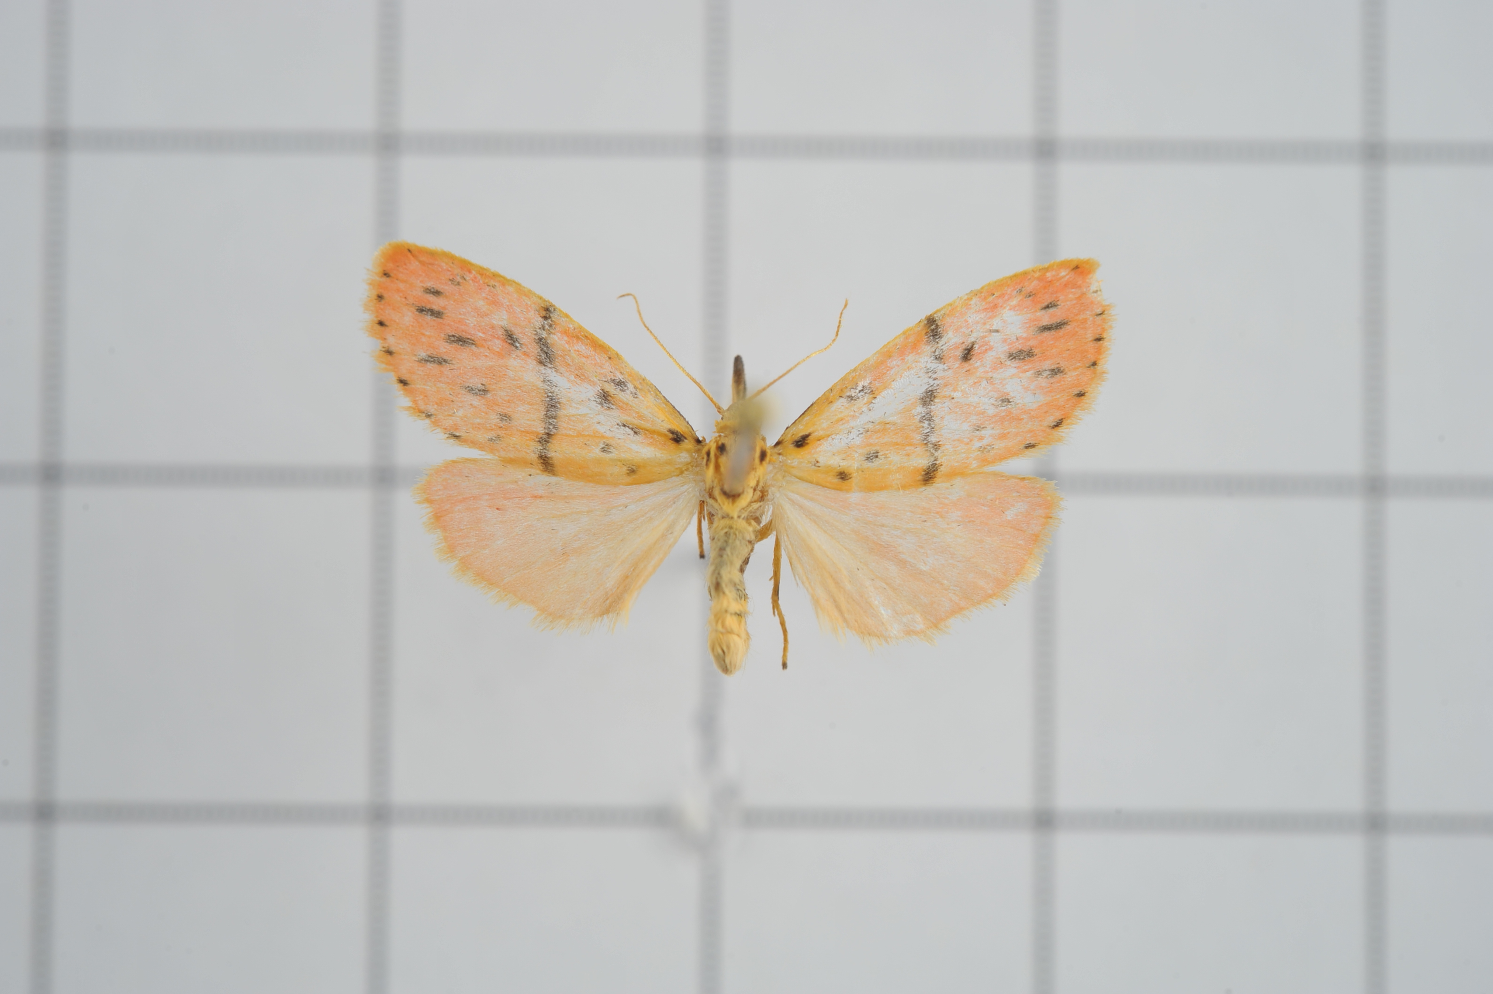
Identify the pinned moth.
Miltochrista arcuata
